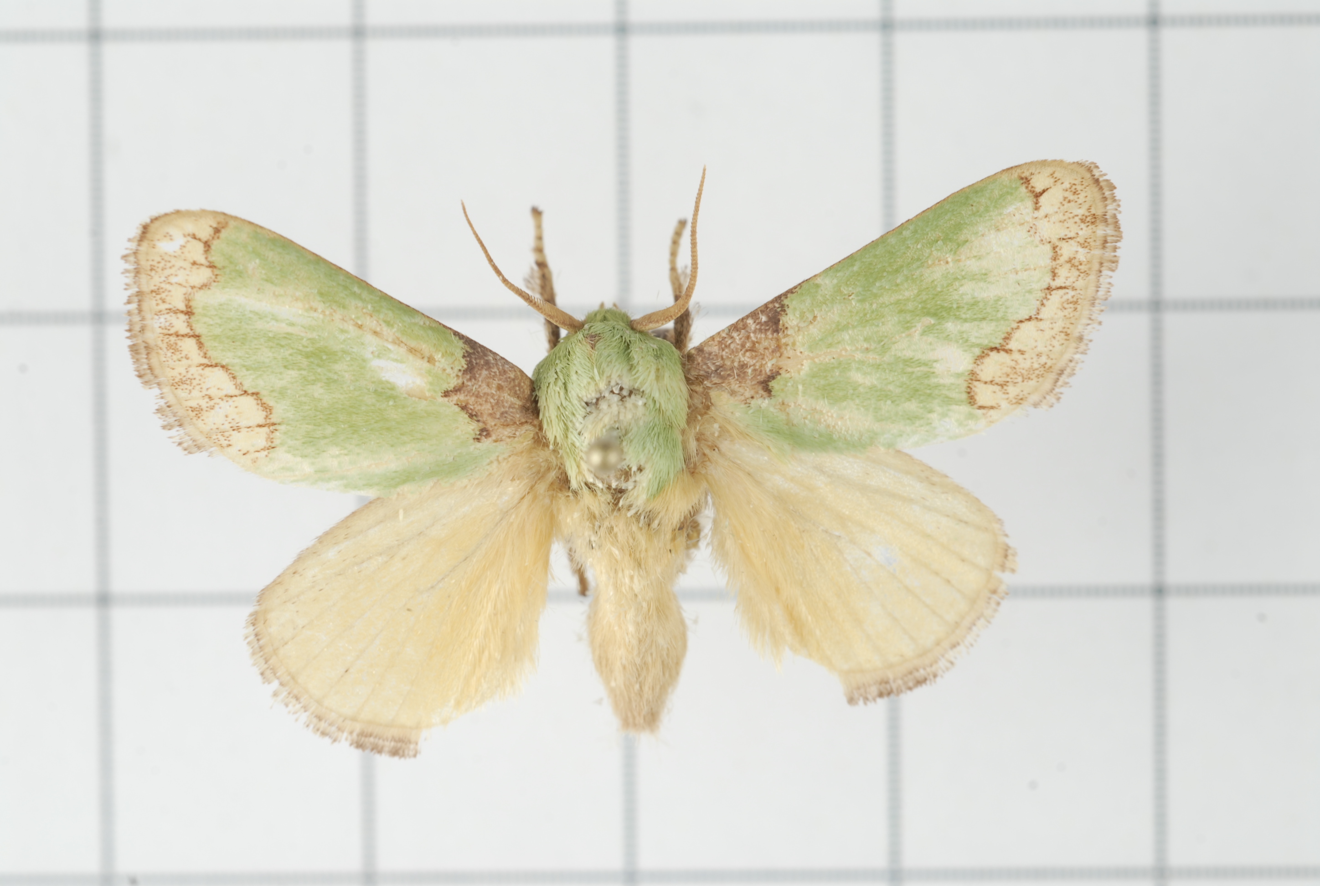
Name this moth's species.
Parasa consocia
